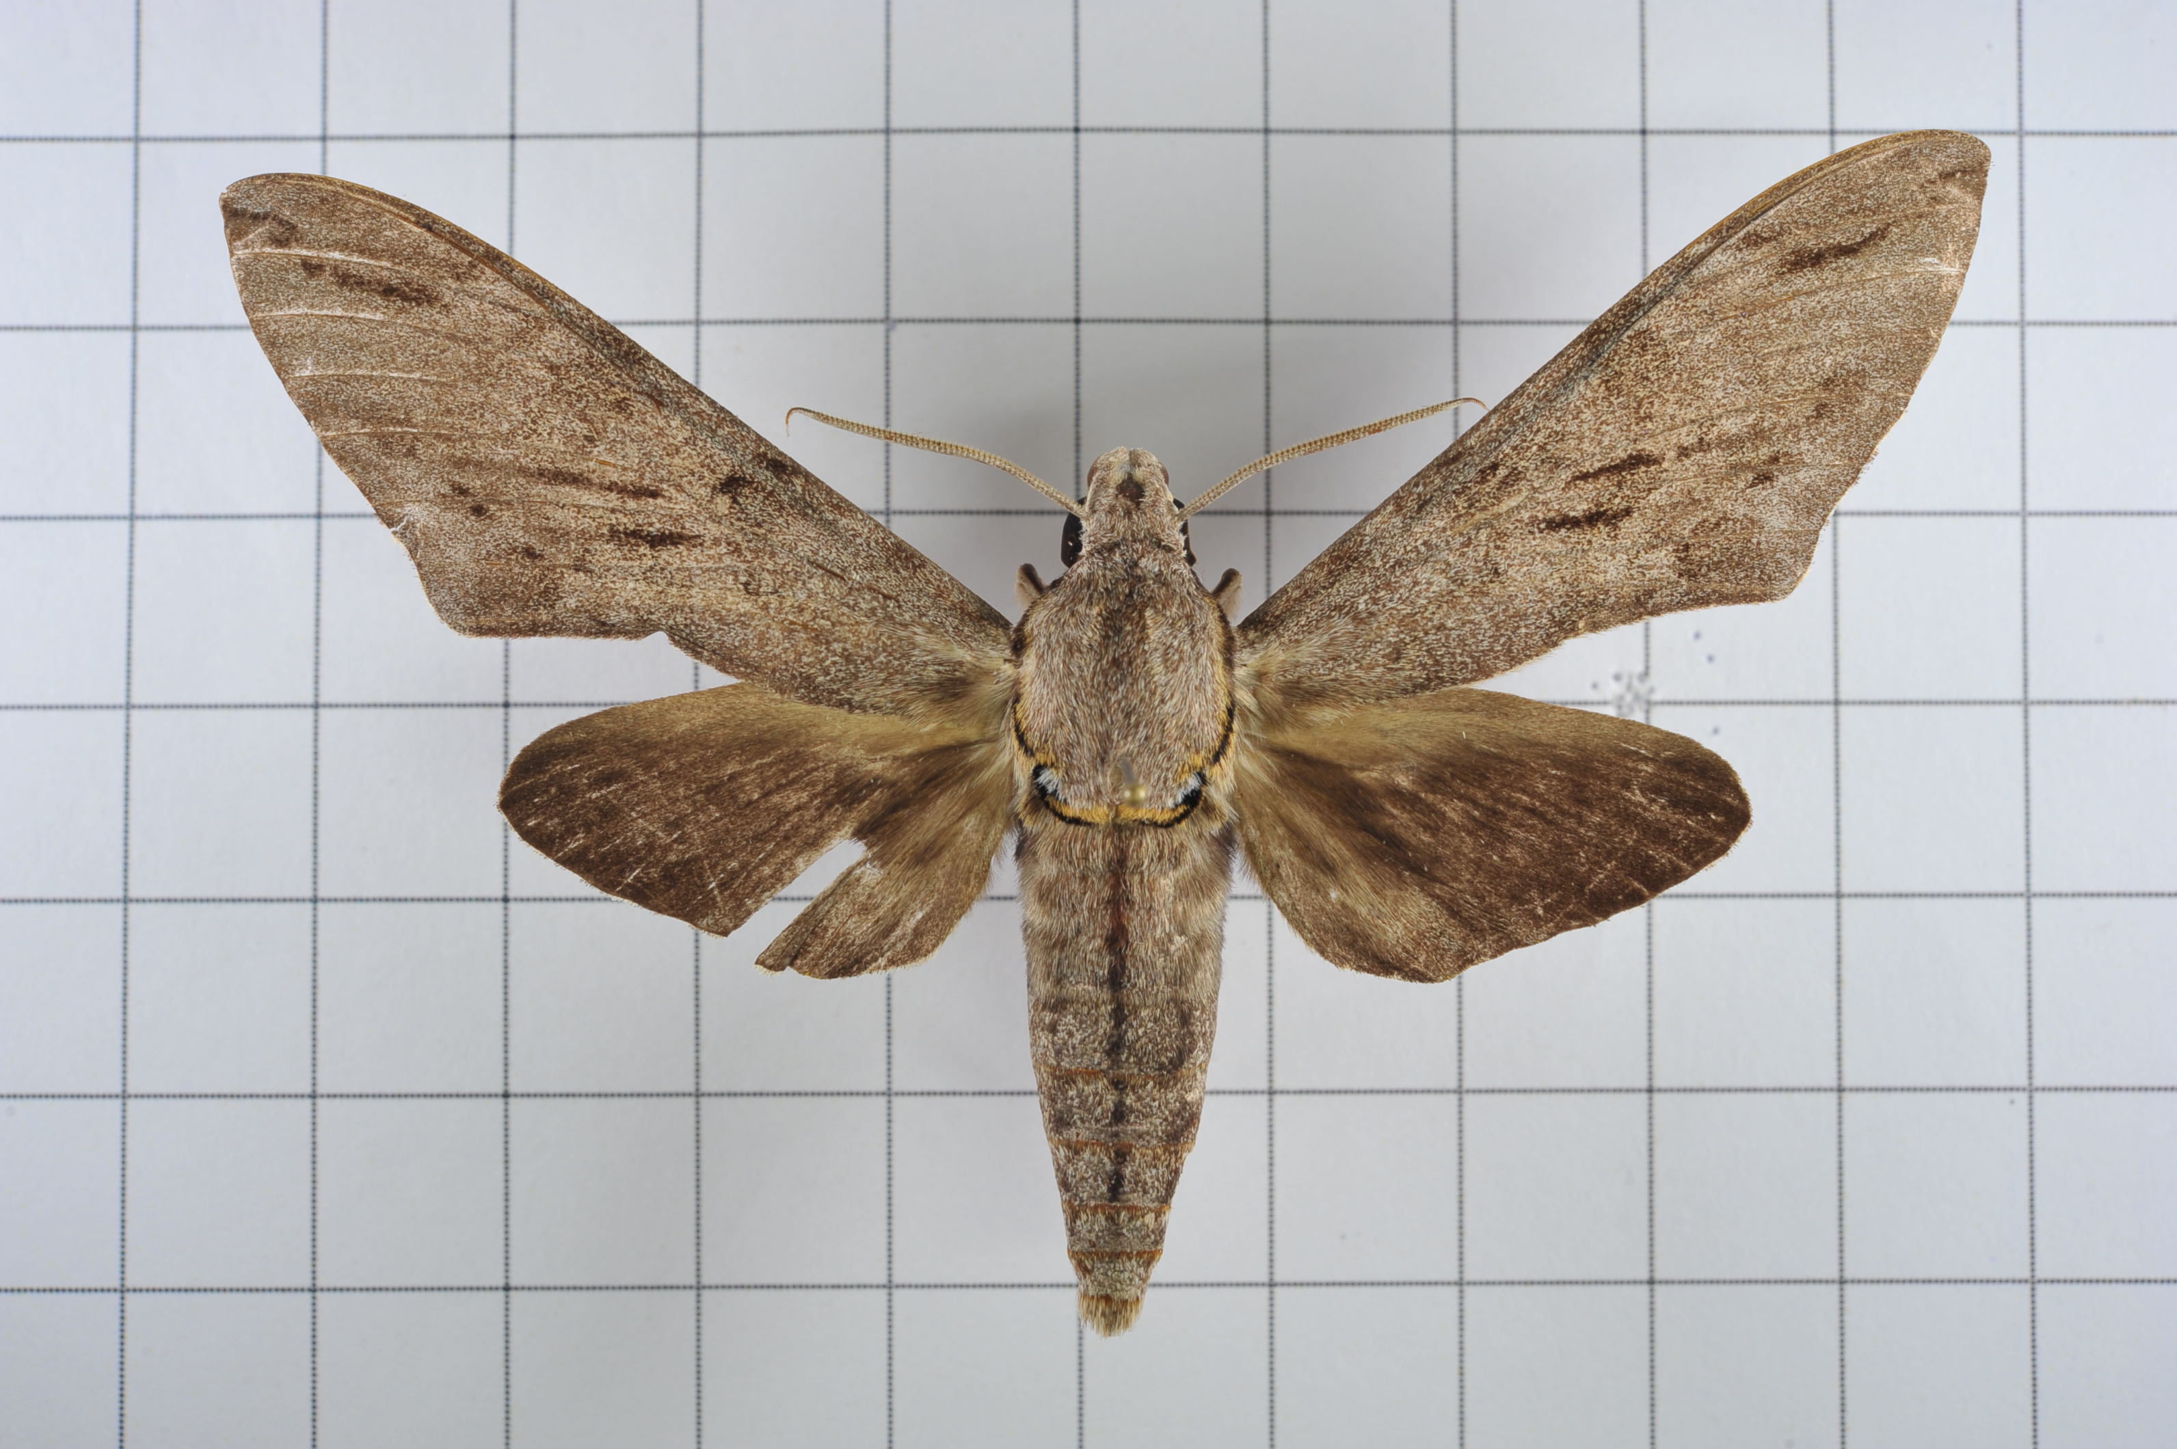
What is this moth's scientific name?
Psilogramma increta
